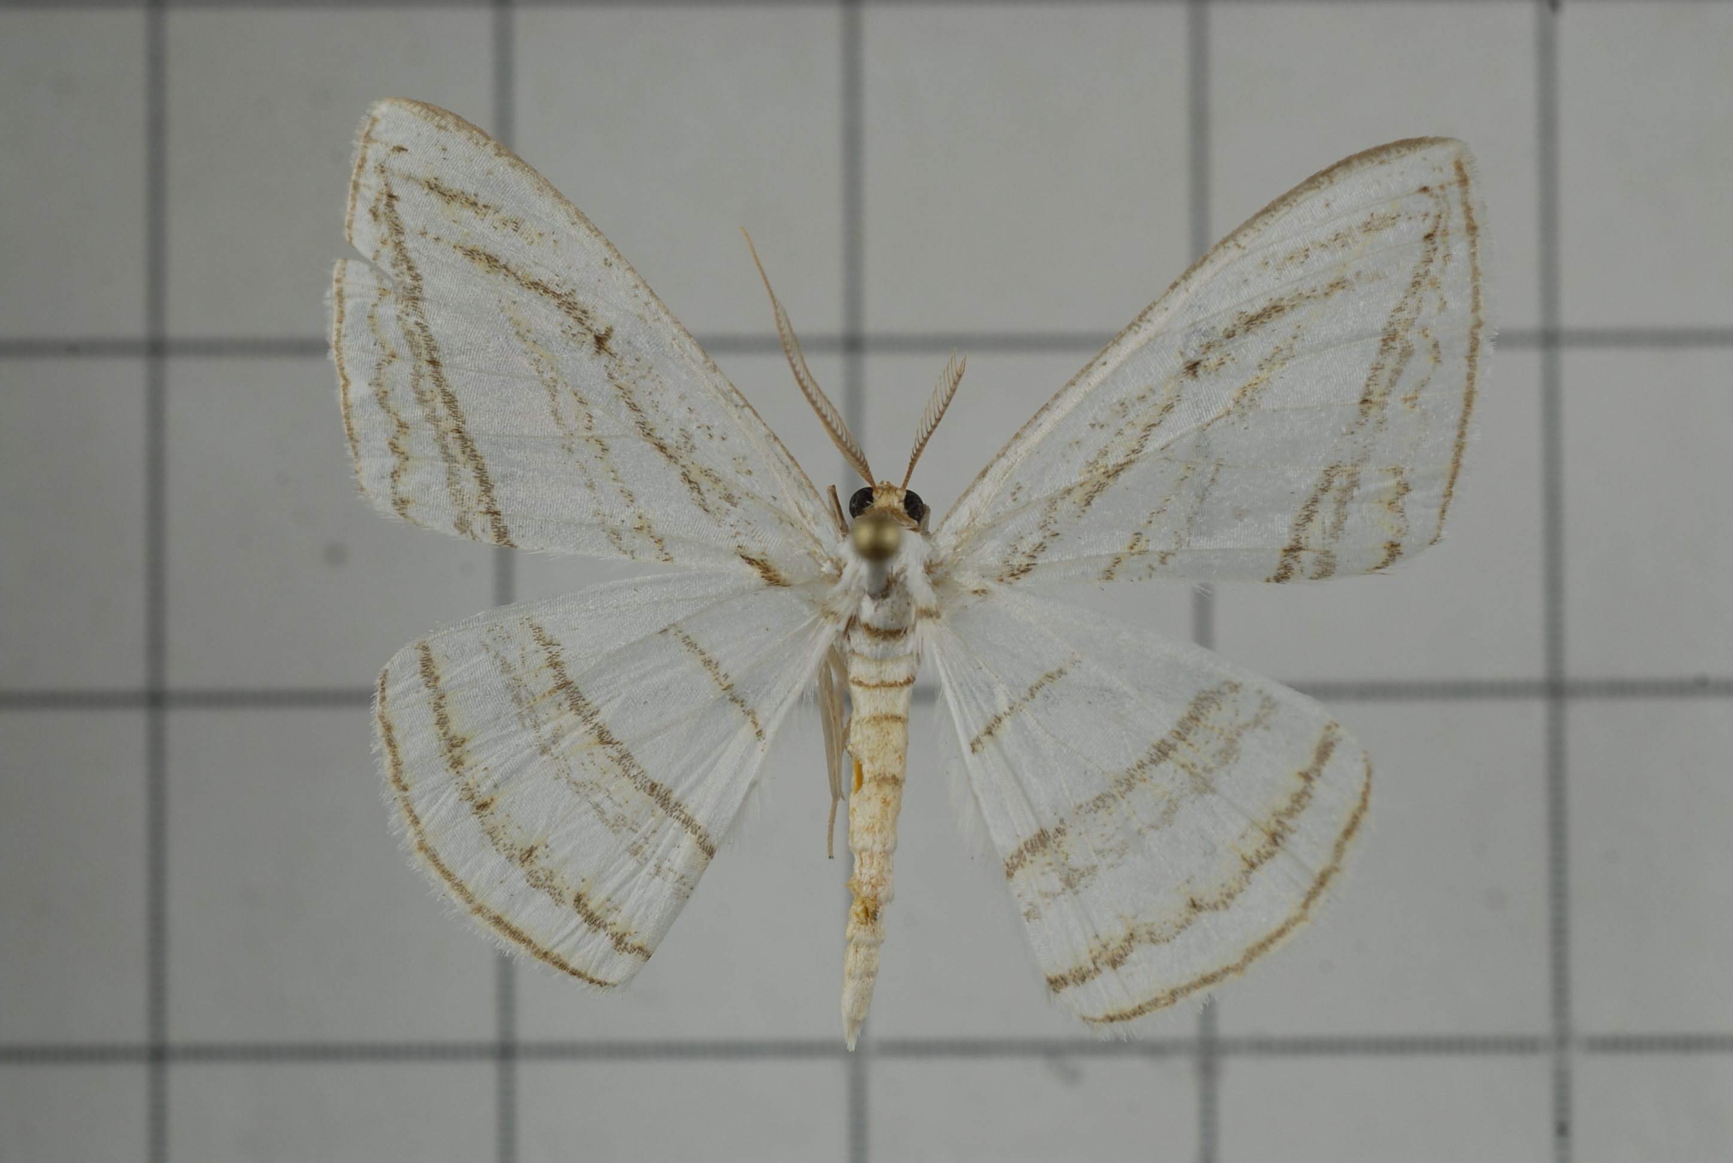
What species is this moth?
Orthocabera sericea sericea
